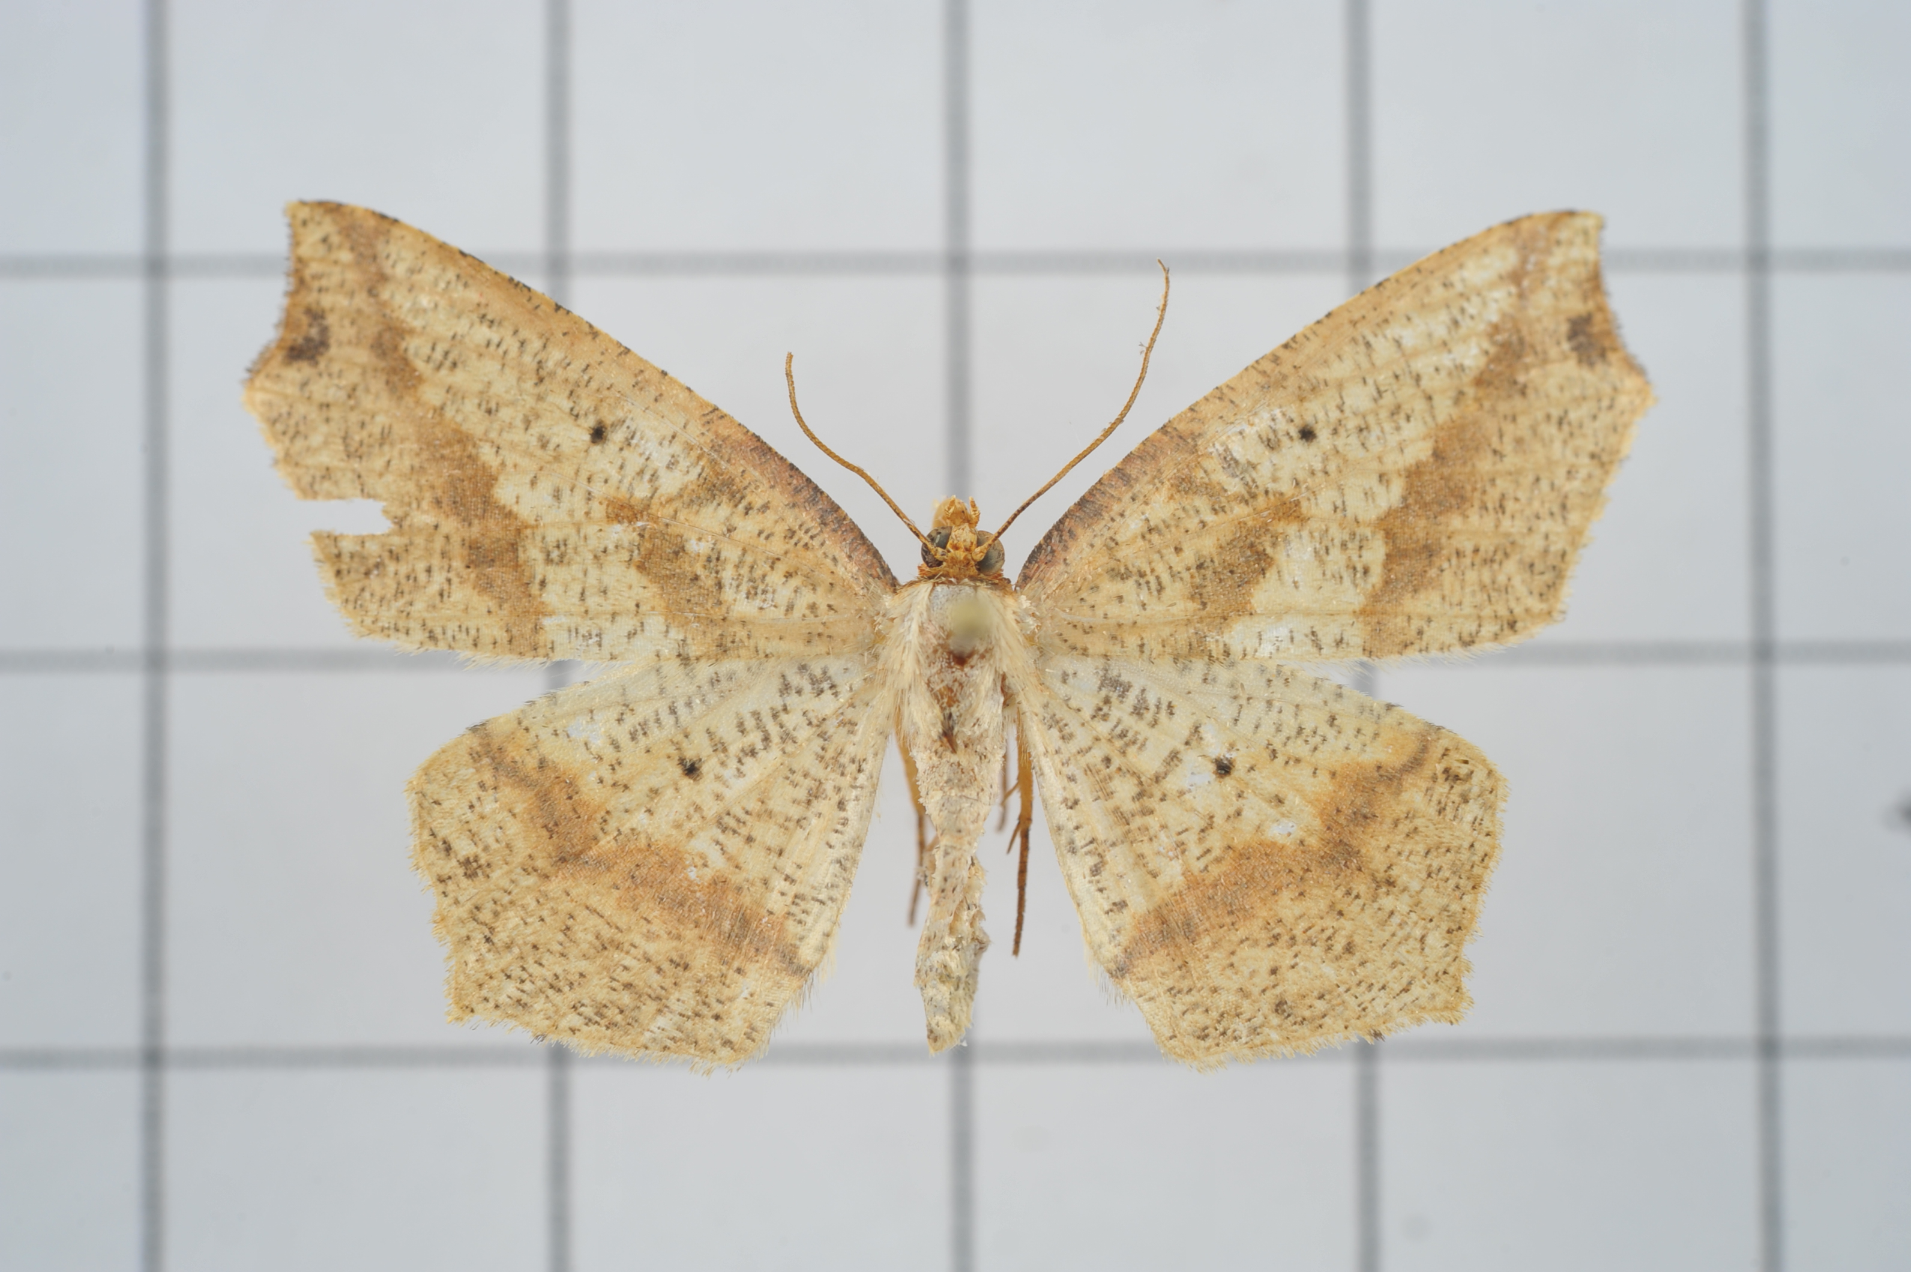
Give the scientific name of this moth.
Pareclipsis serrulata
